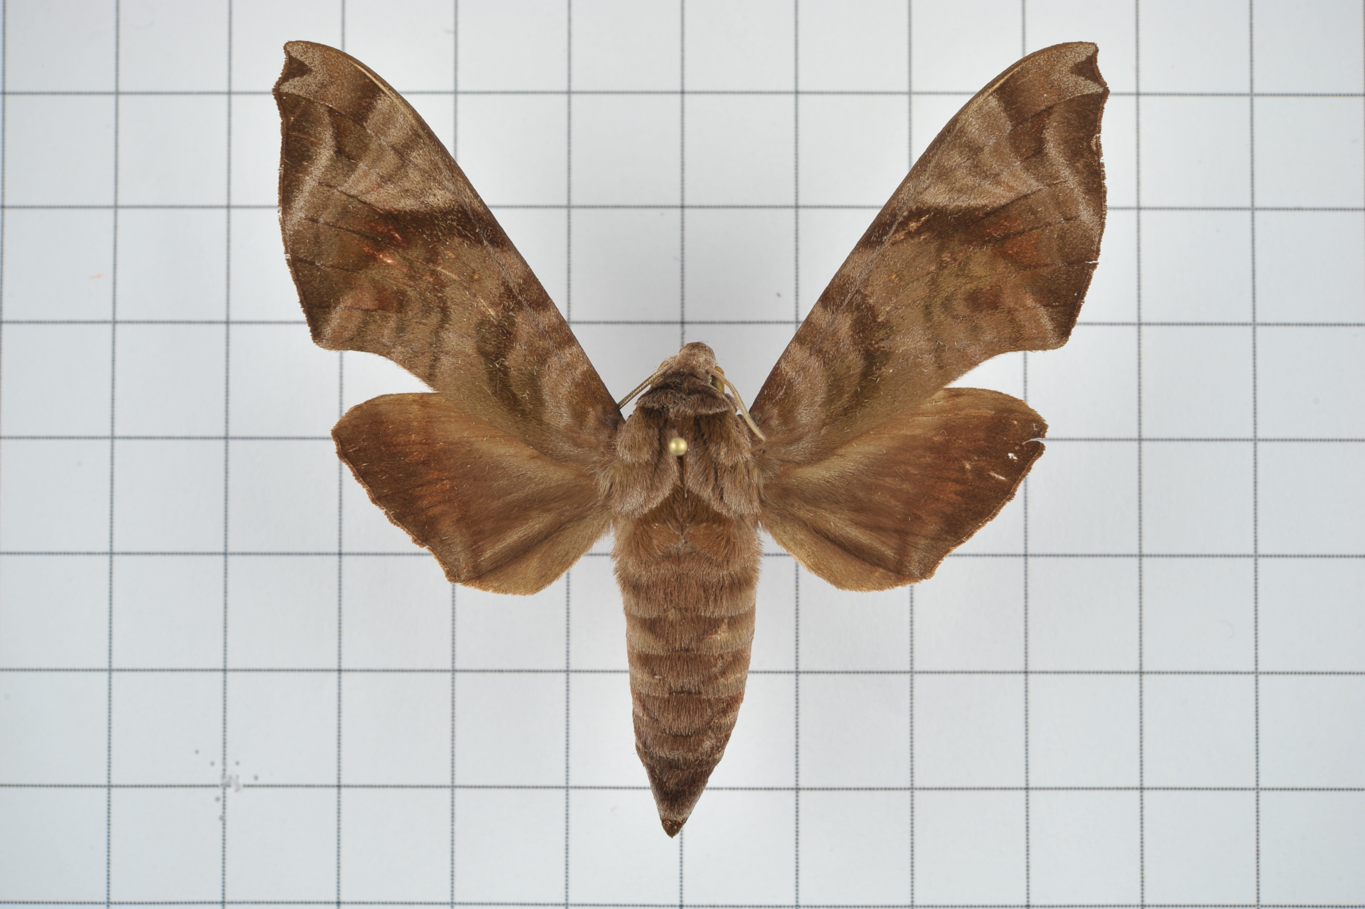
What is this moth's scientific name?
Acosmeryx castanea
